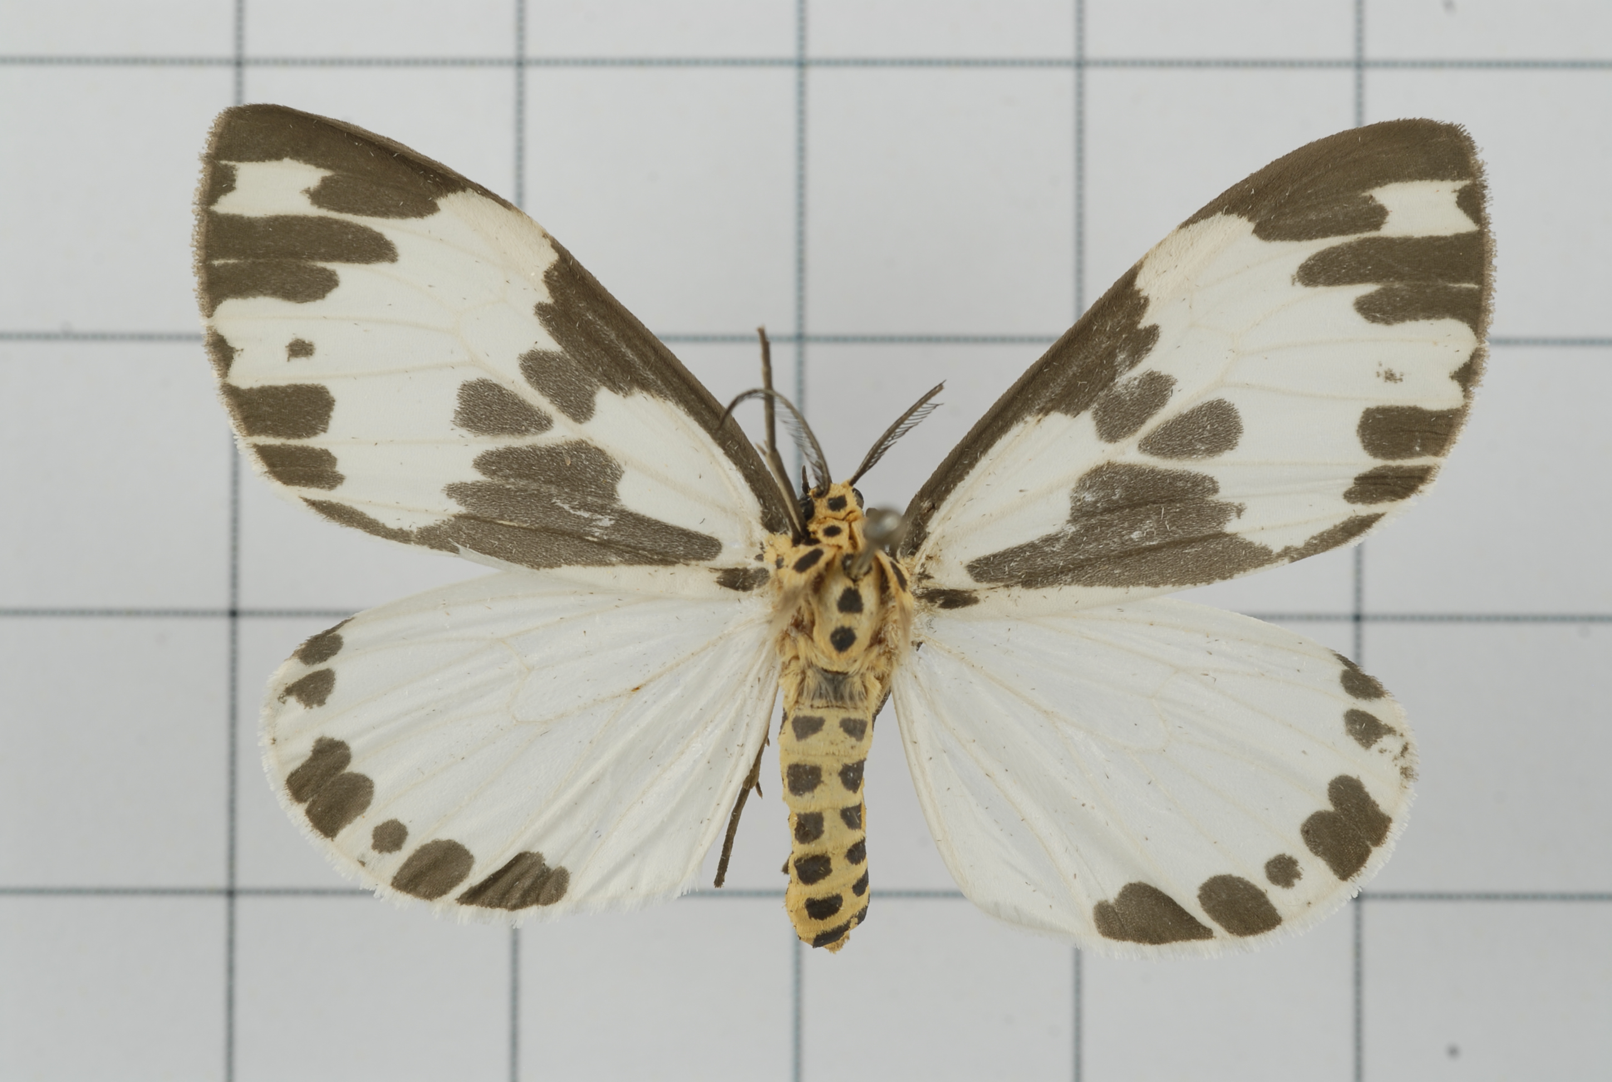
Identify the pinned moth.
Nyctemera carissima formosana
